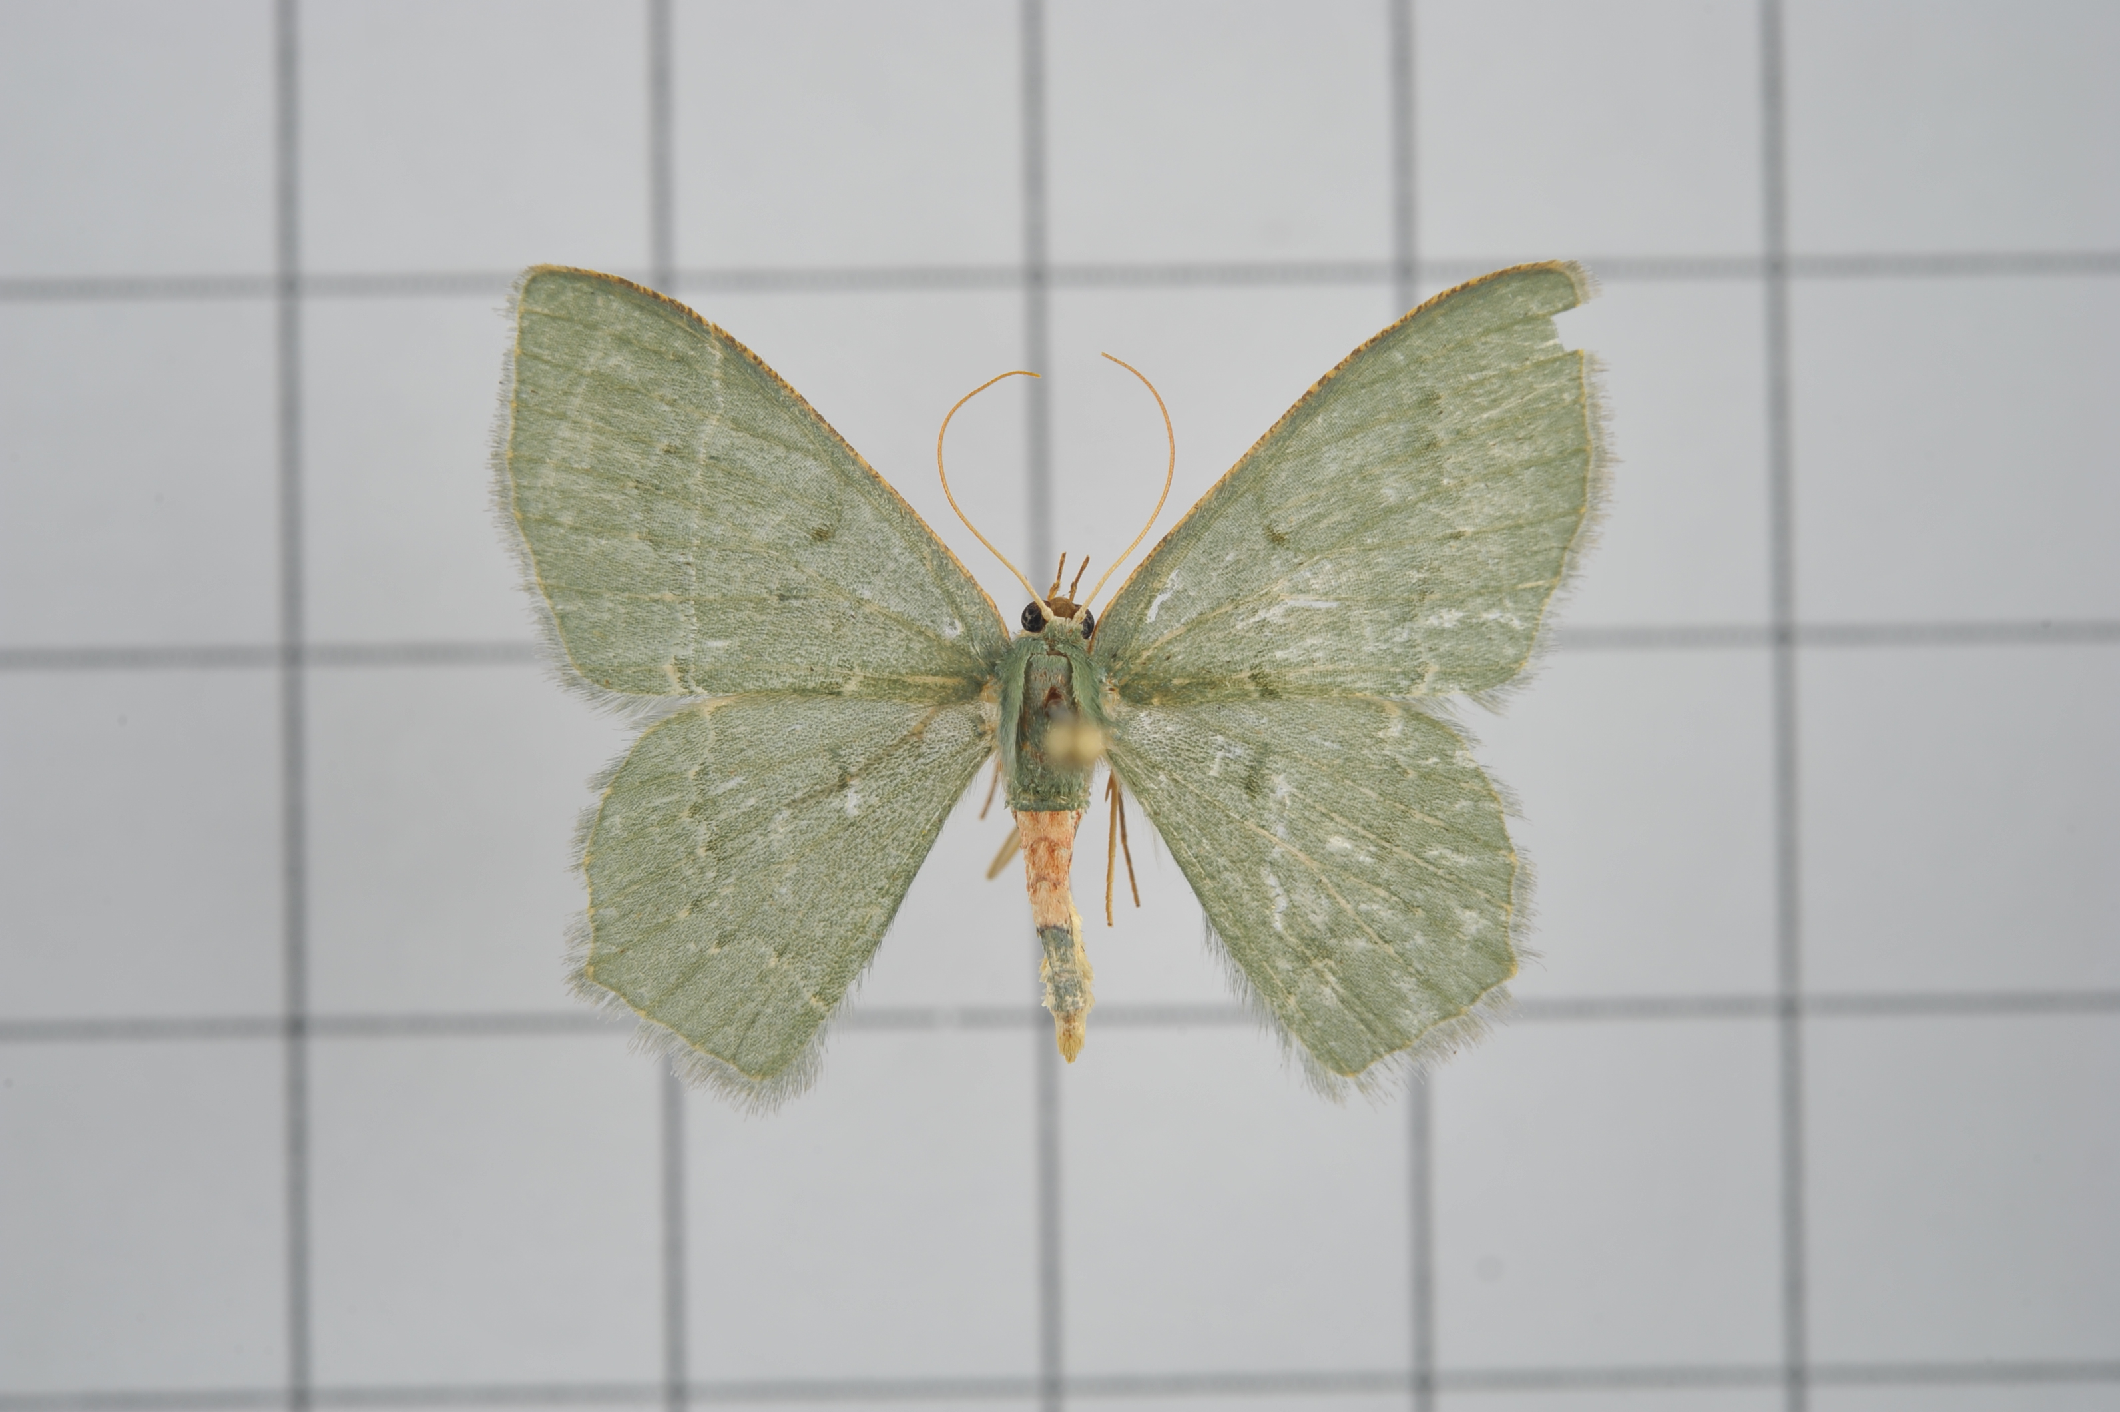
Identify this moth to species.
Chlorissa arcana
